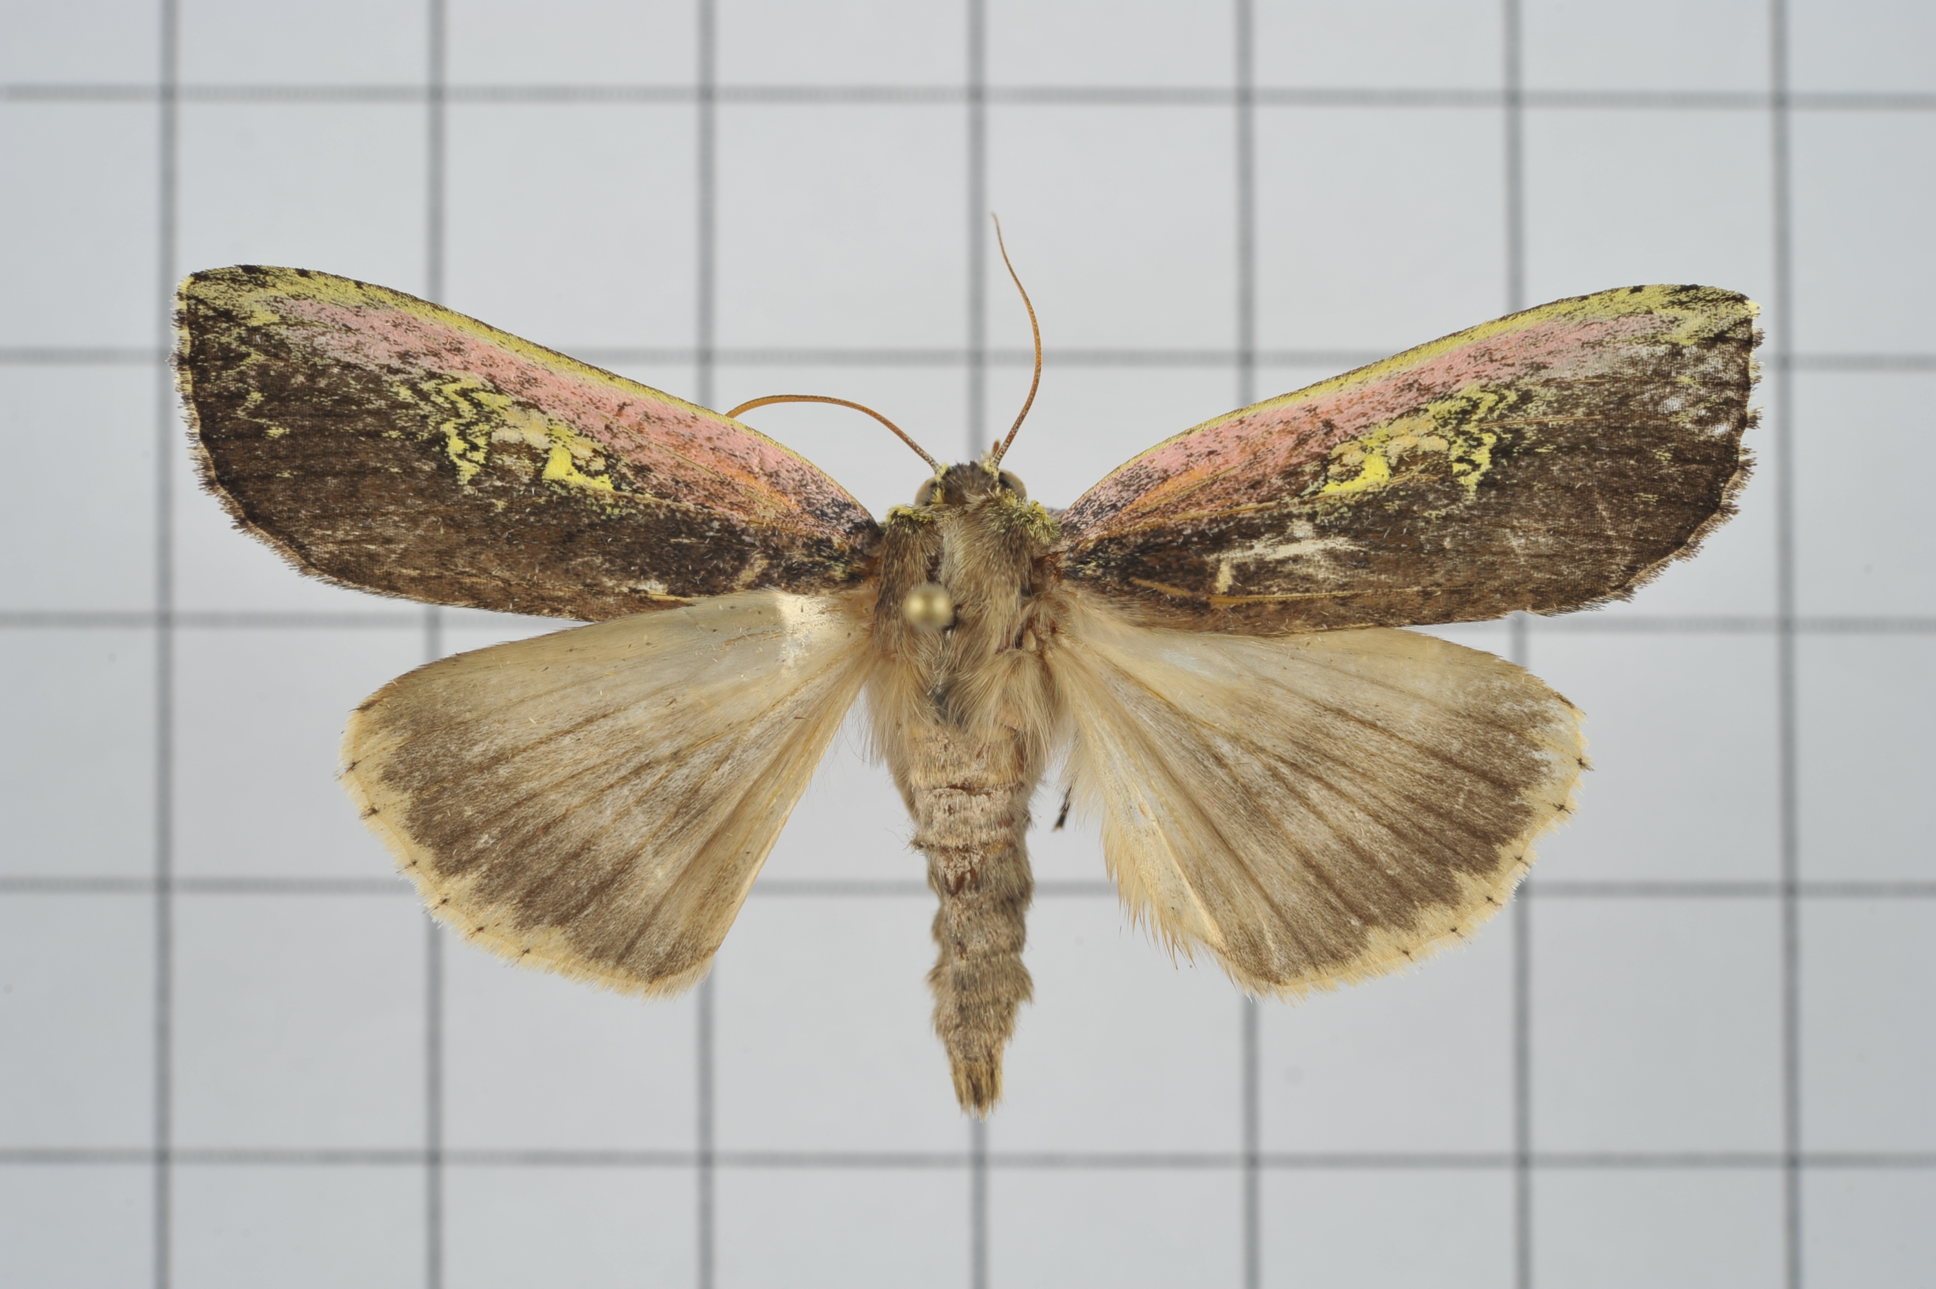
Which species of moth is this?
Tethea consimilis c-album
